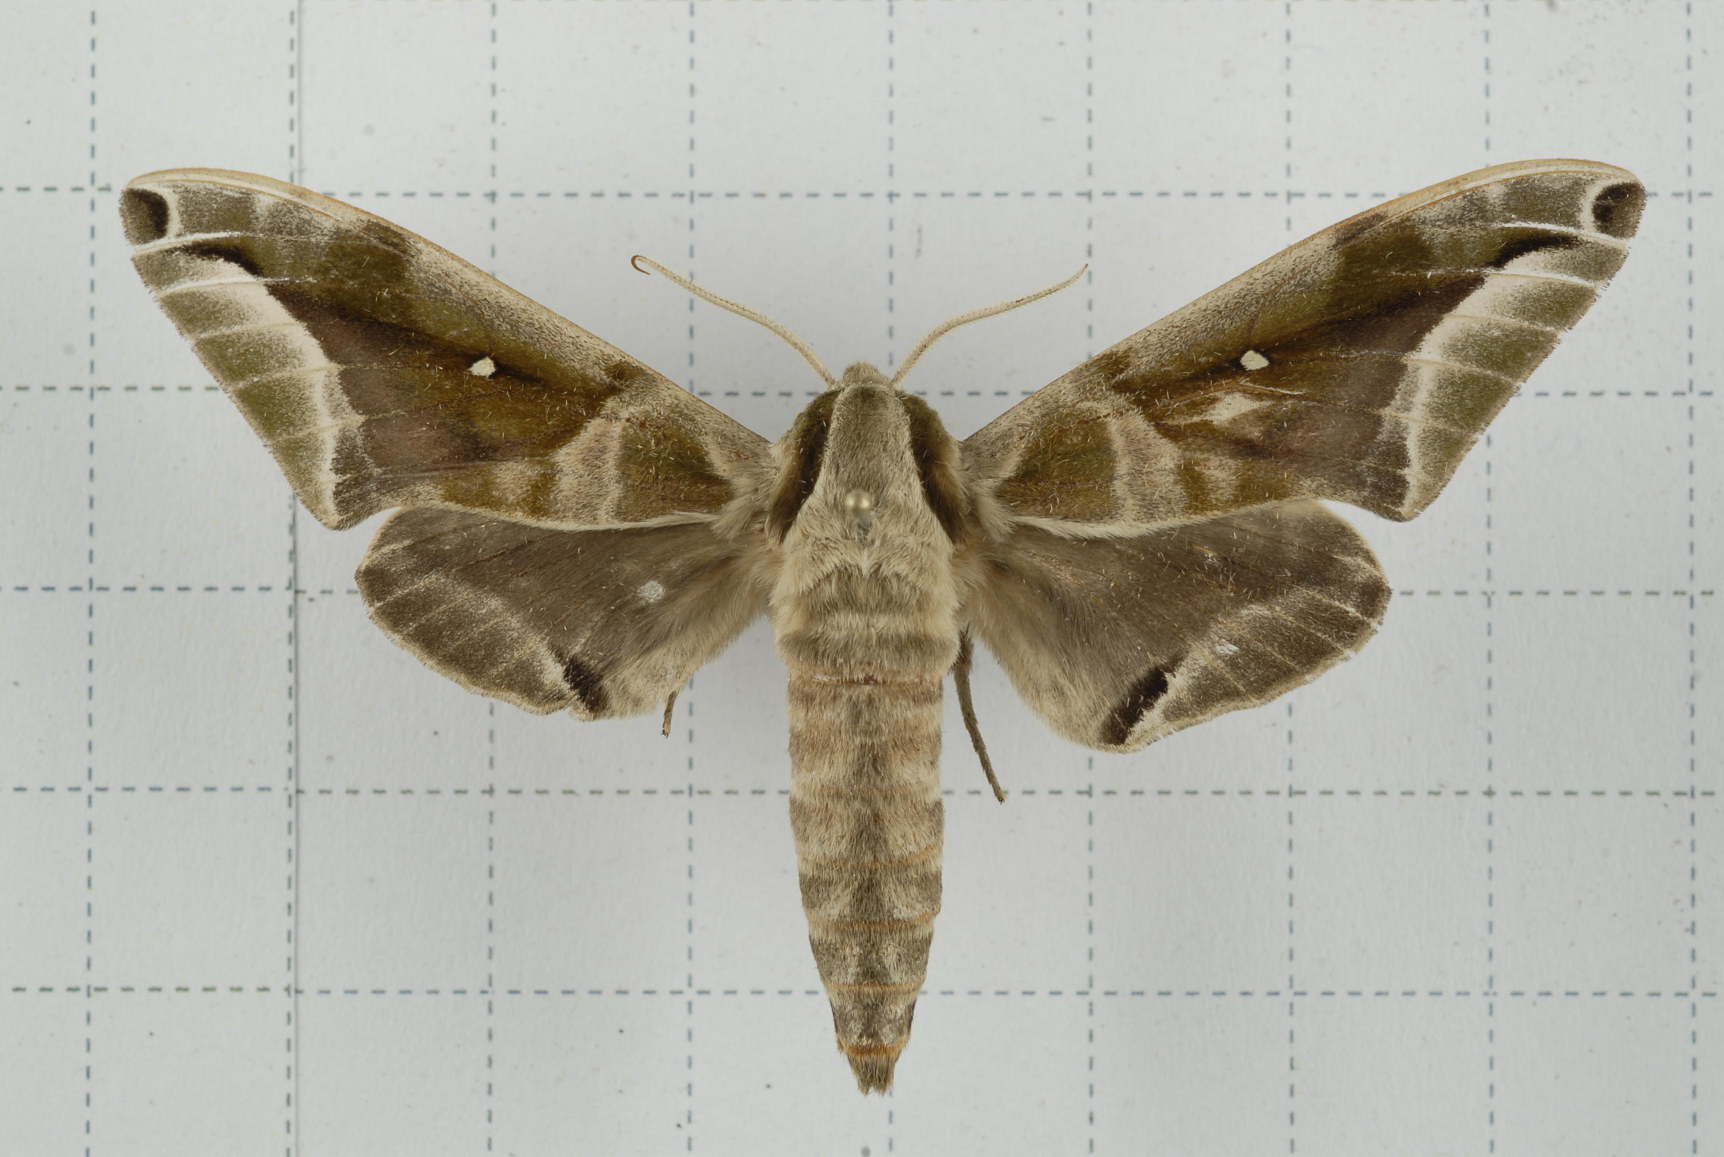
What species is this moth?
Parum colligata
